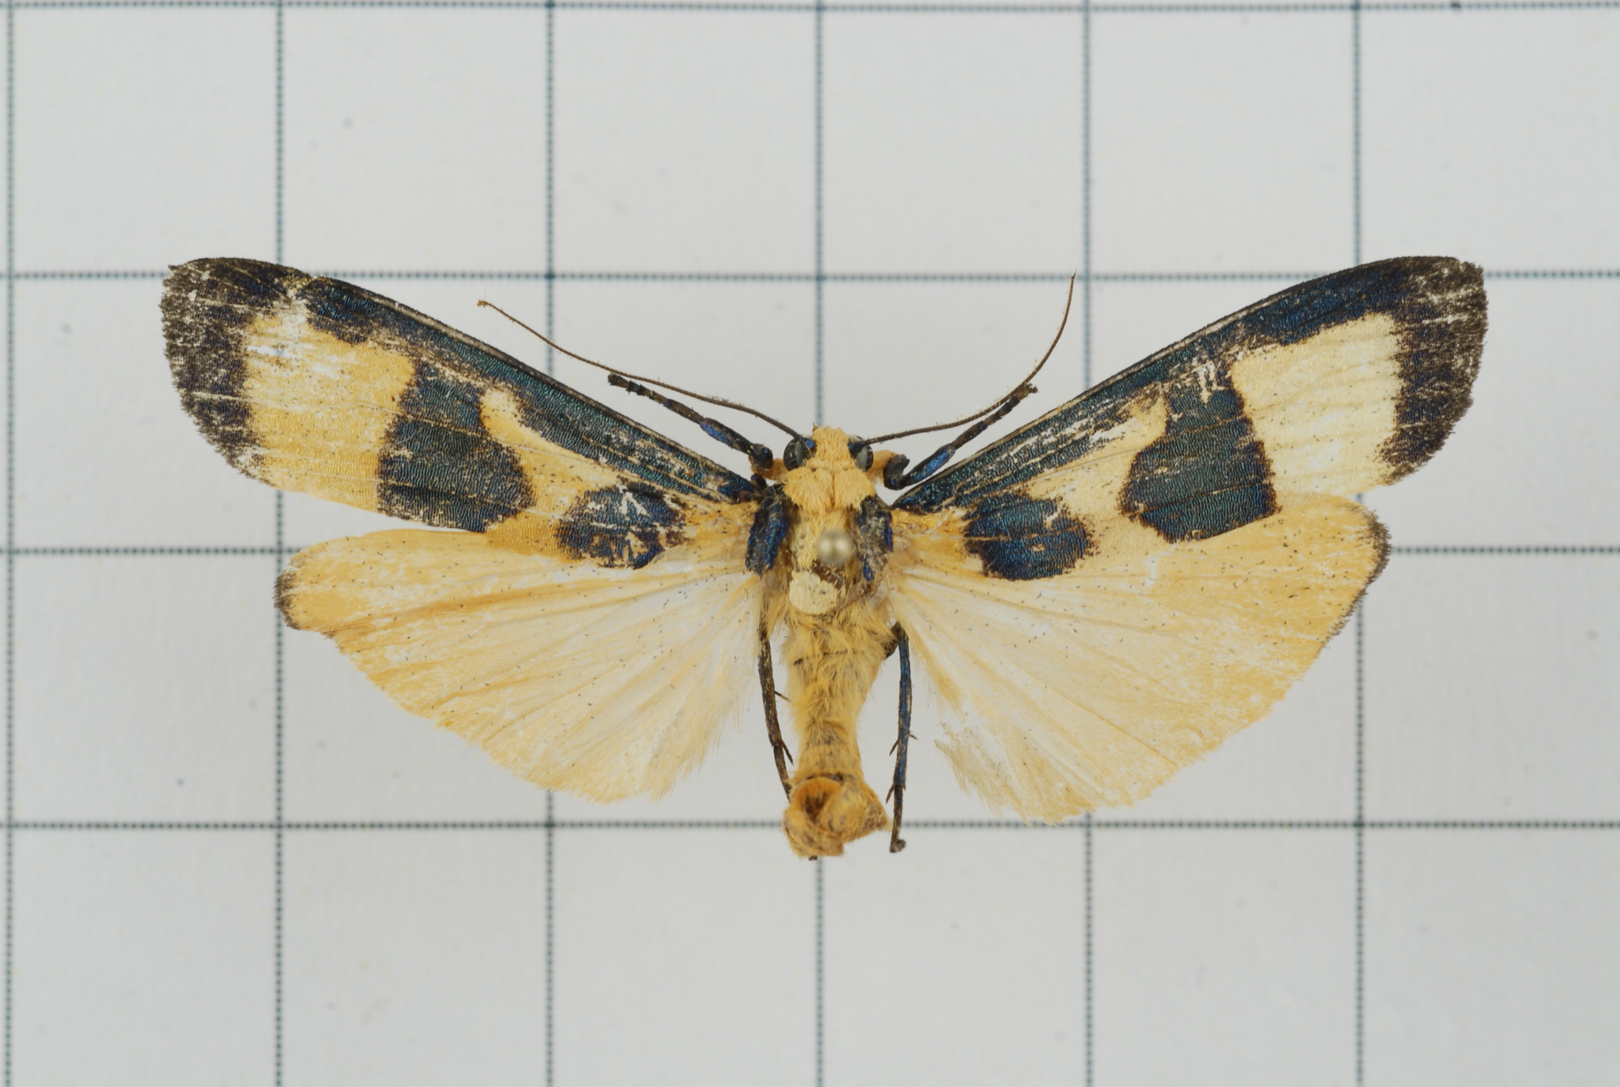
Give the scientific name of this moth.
Chrysaeglia magnifica
